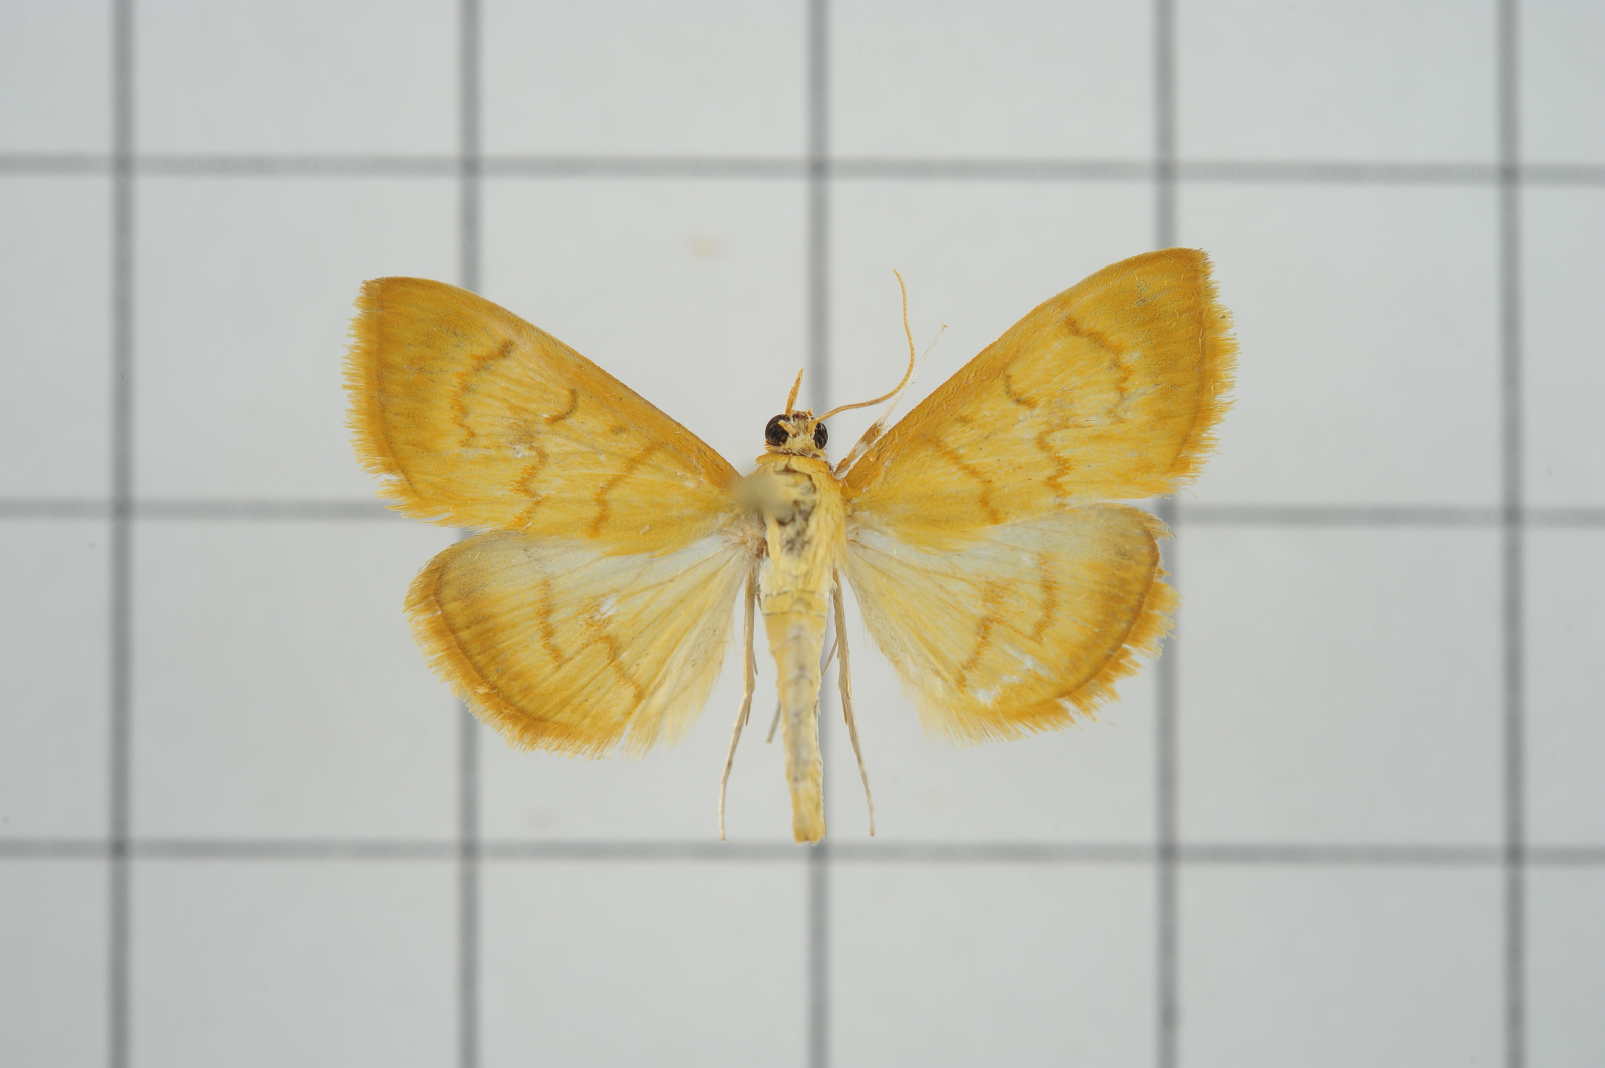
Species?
Ecpyrrhorrhoe celatalis
